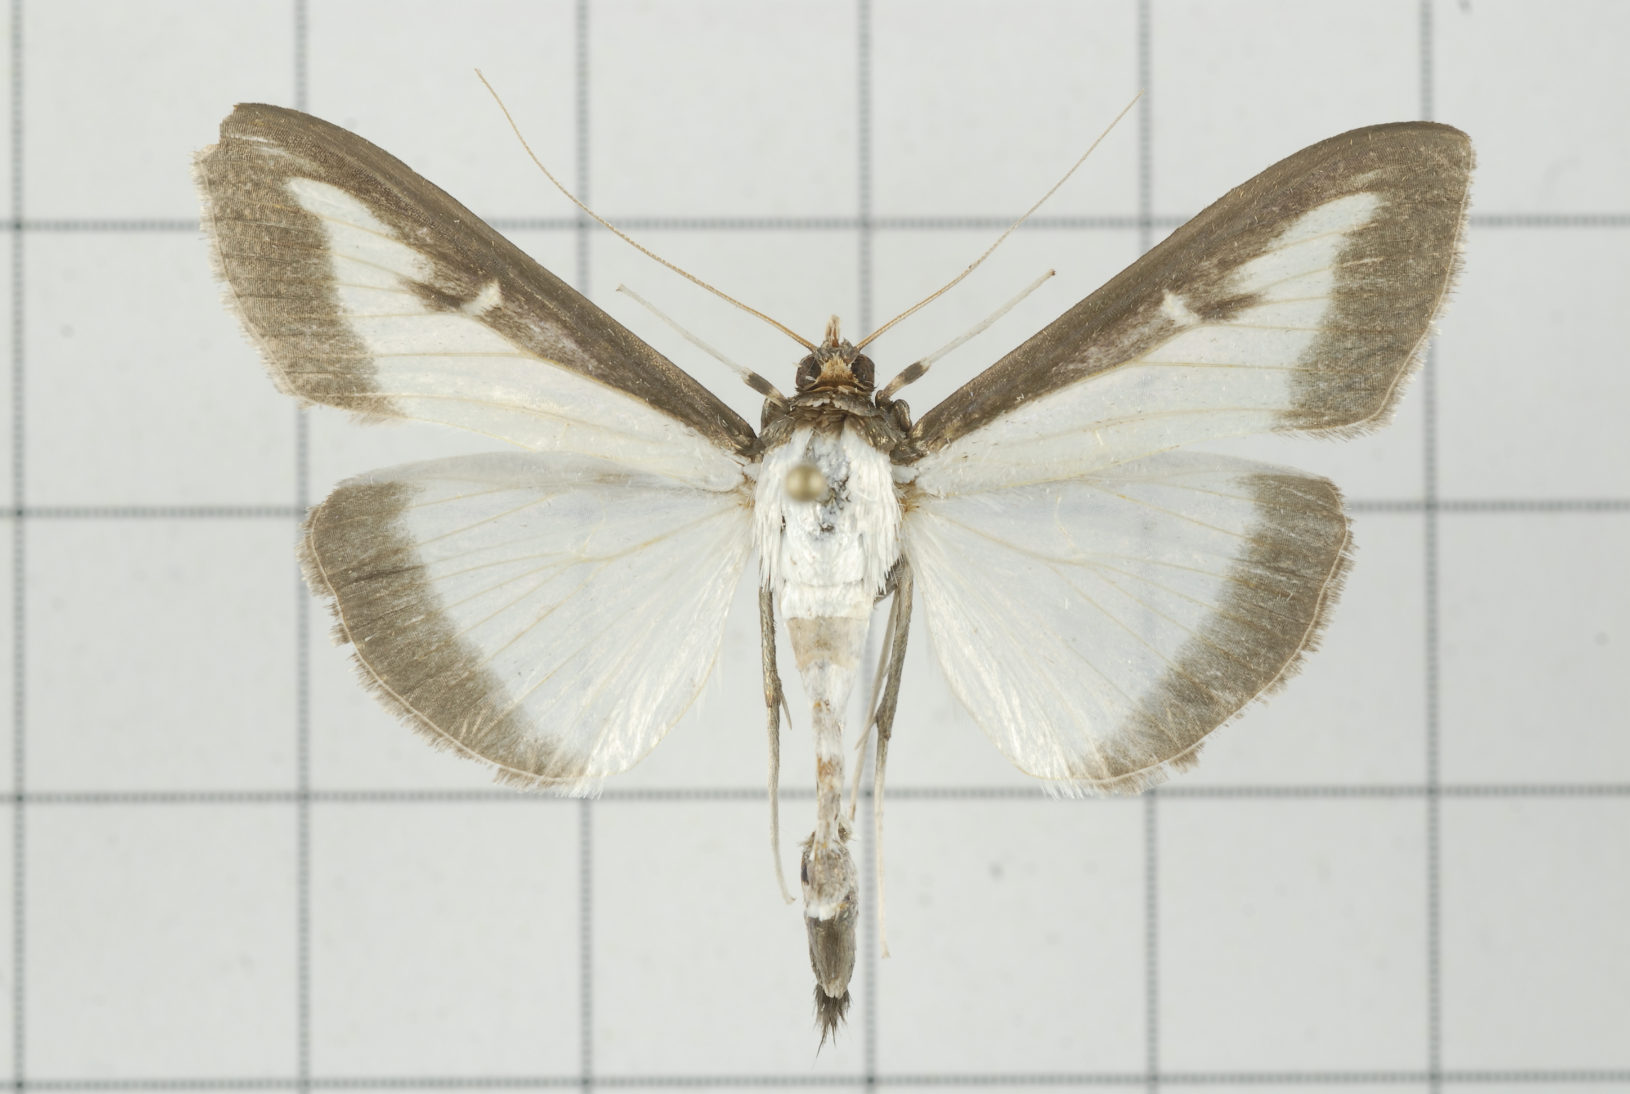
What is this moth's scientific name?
Cydalima perspectalis
